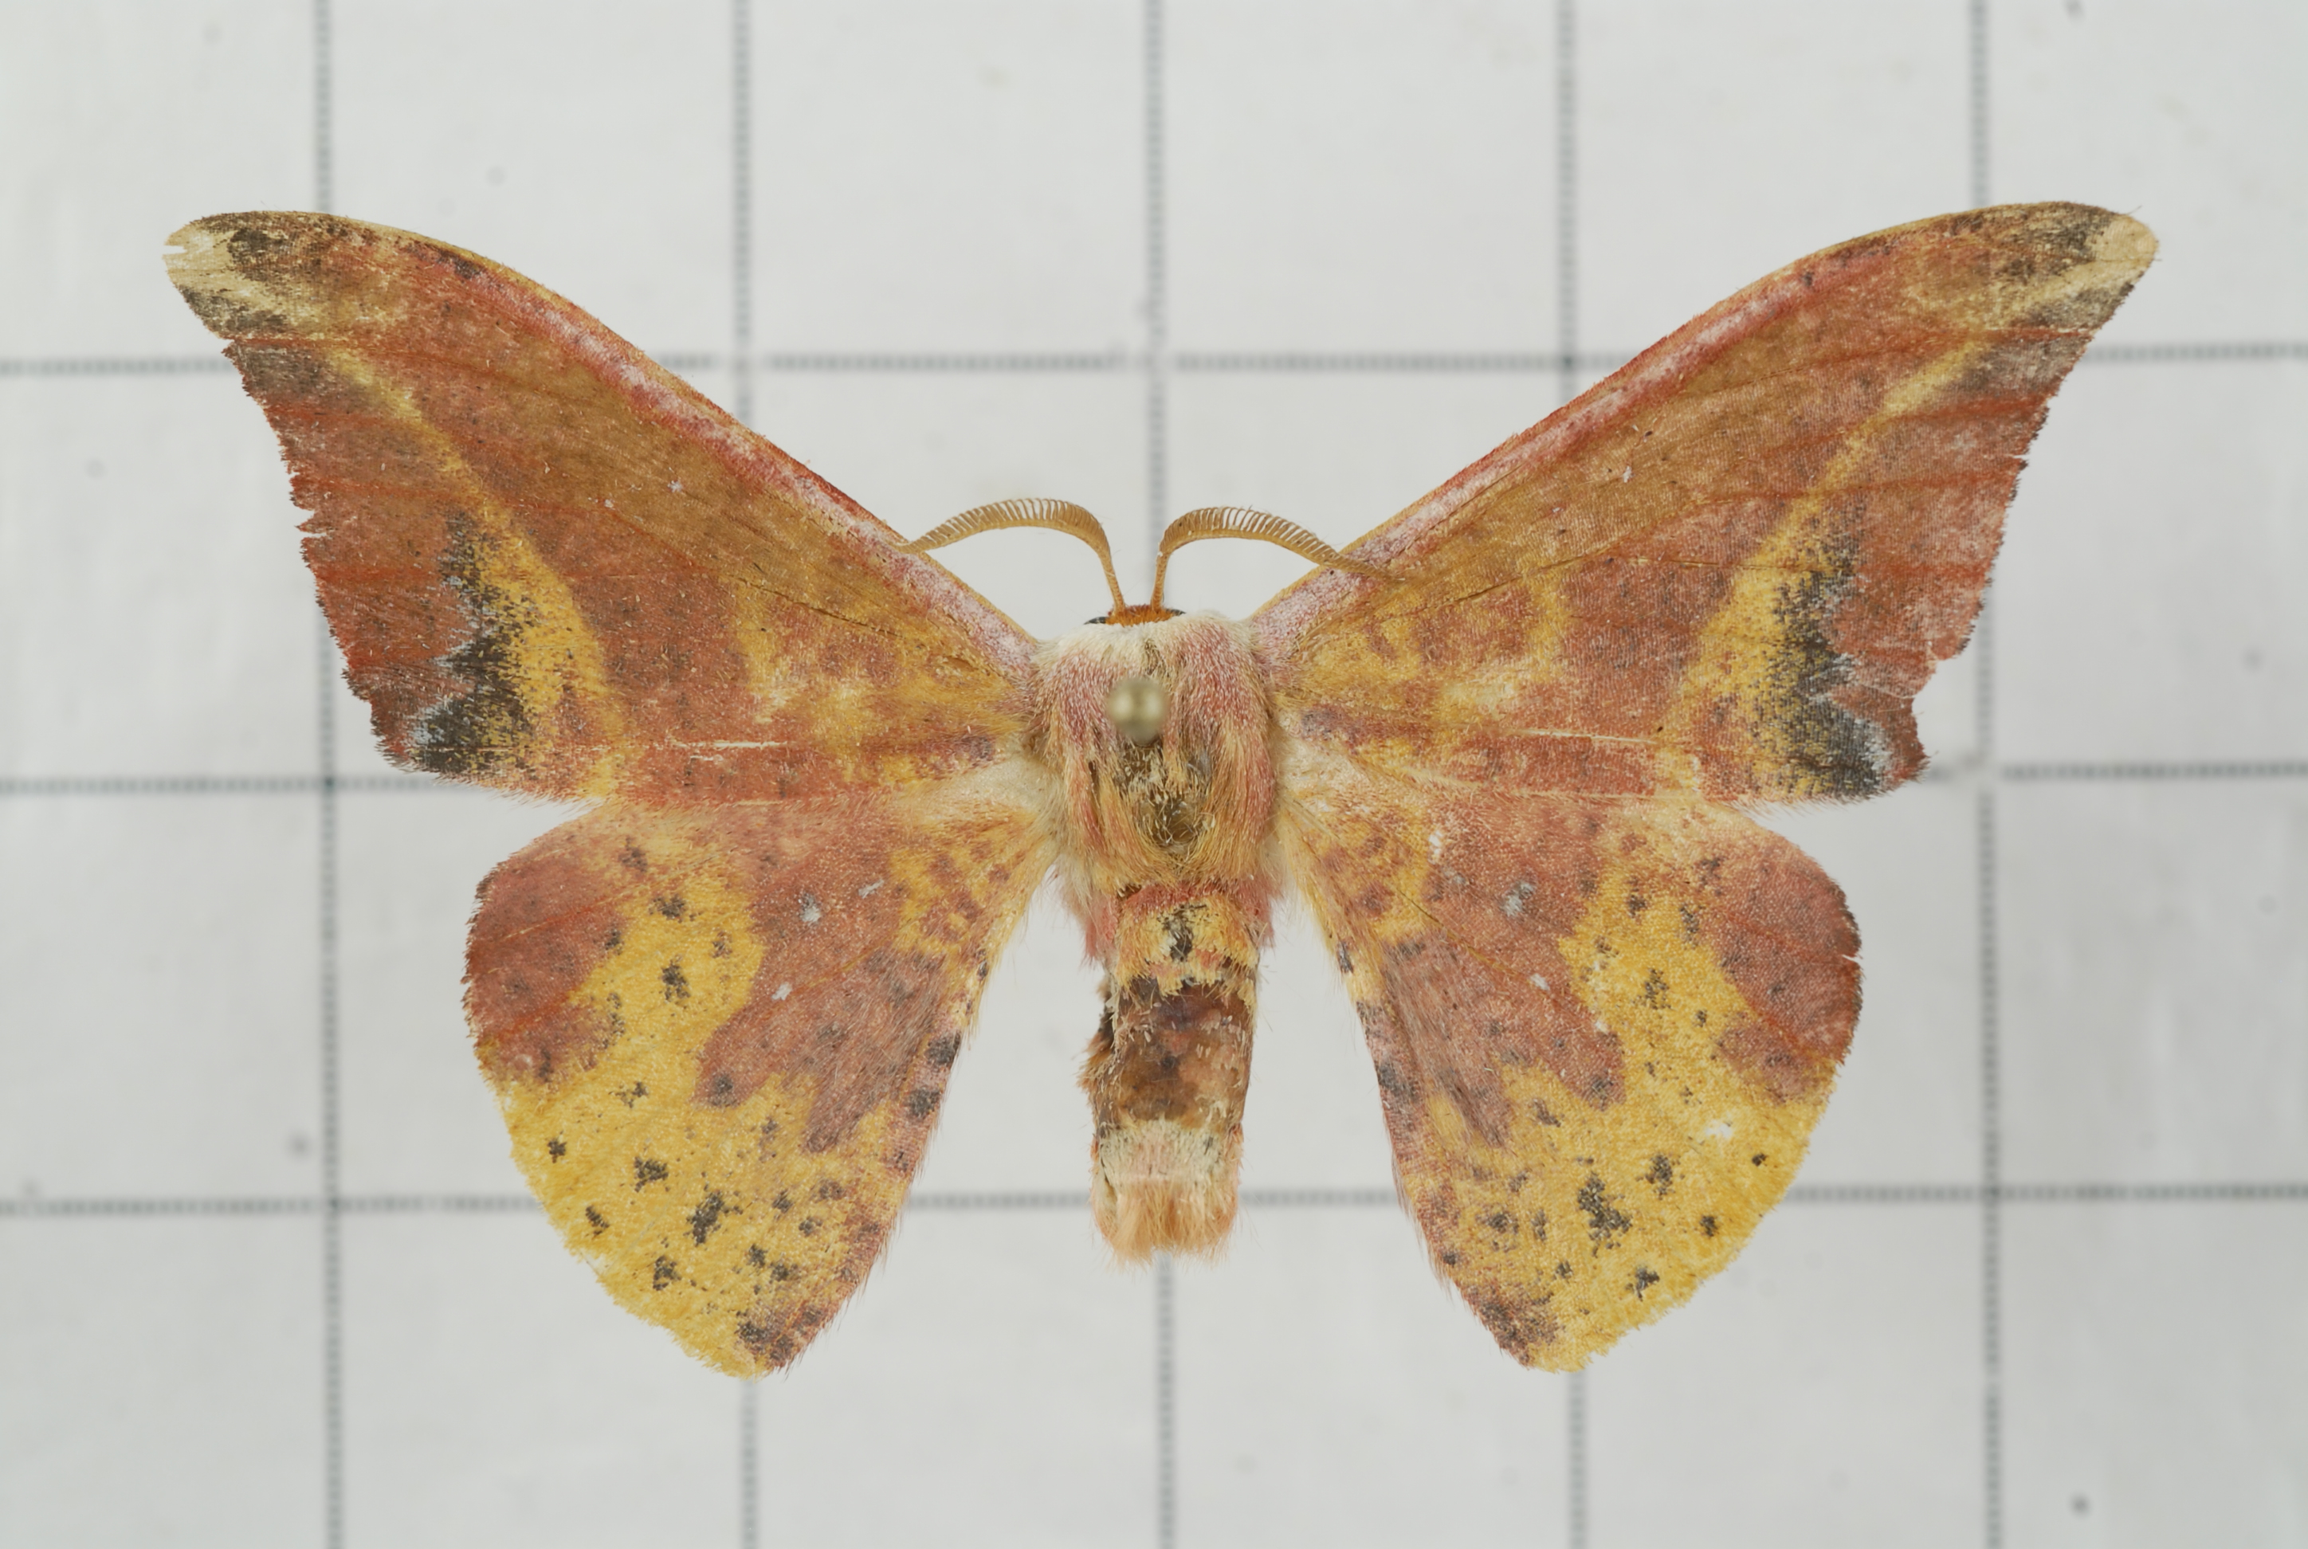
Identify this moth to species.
Oreta fuscopurpurea
